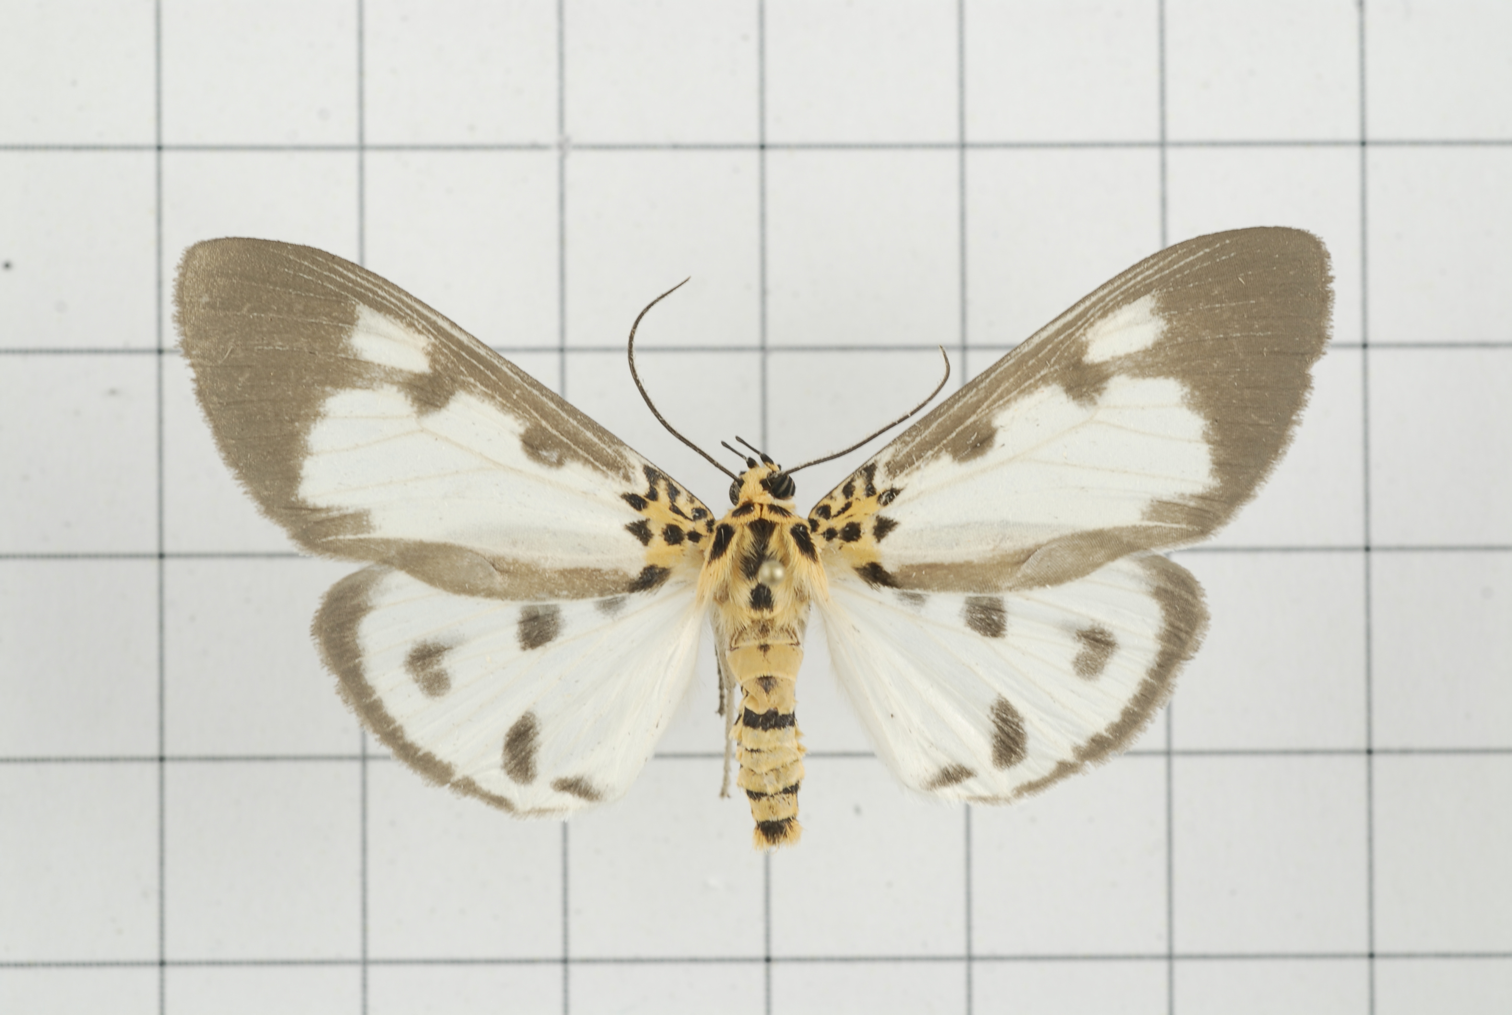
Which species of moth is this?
Asota plana lacteata
